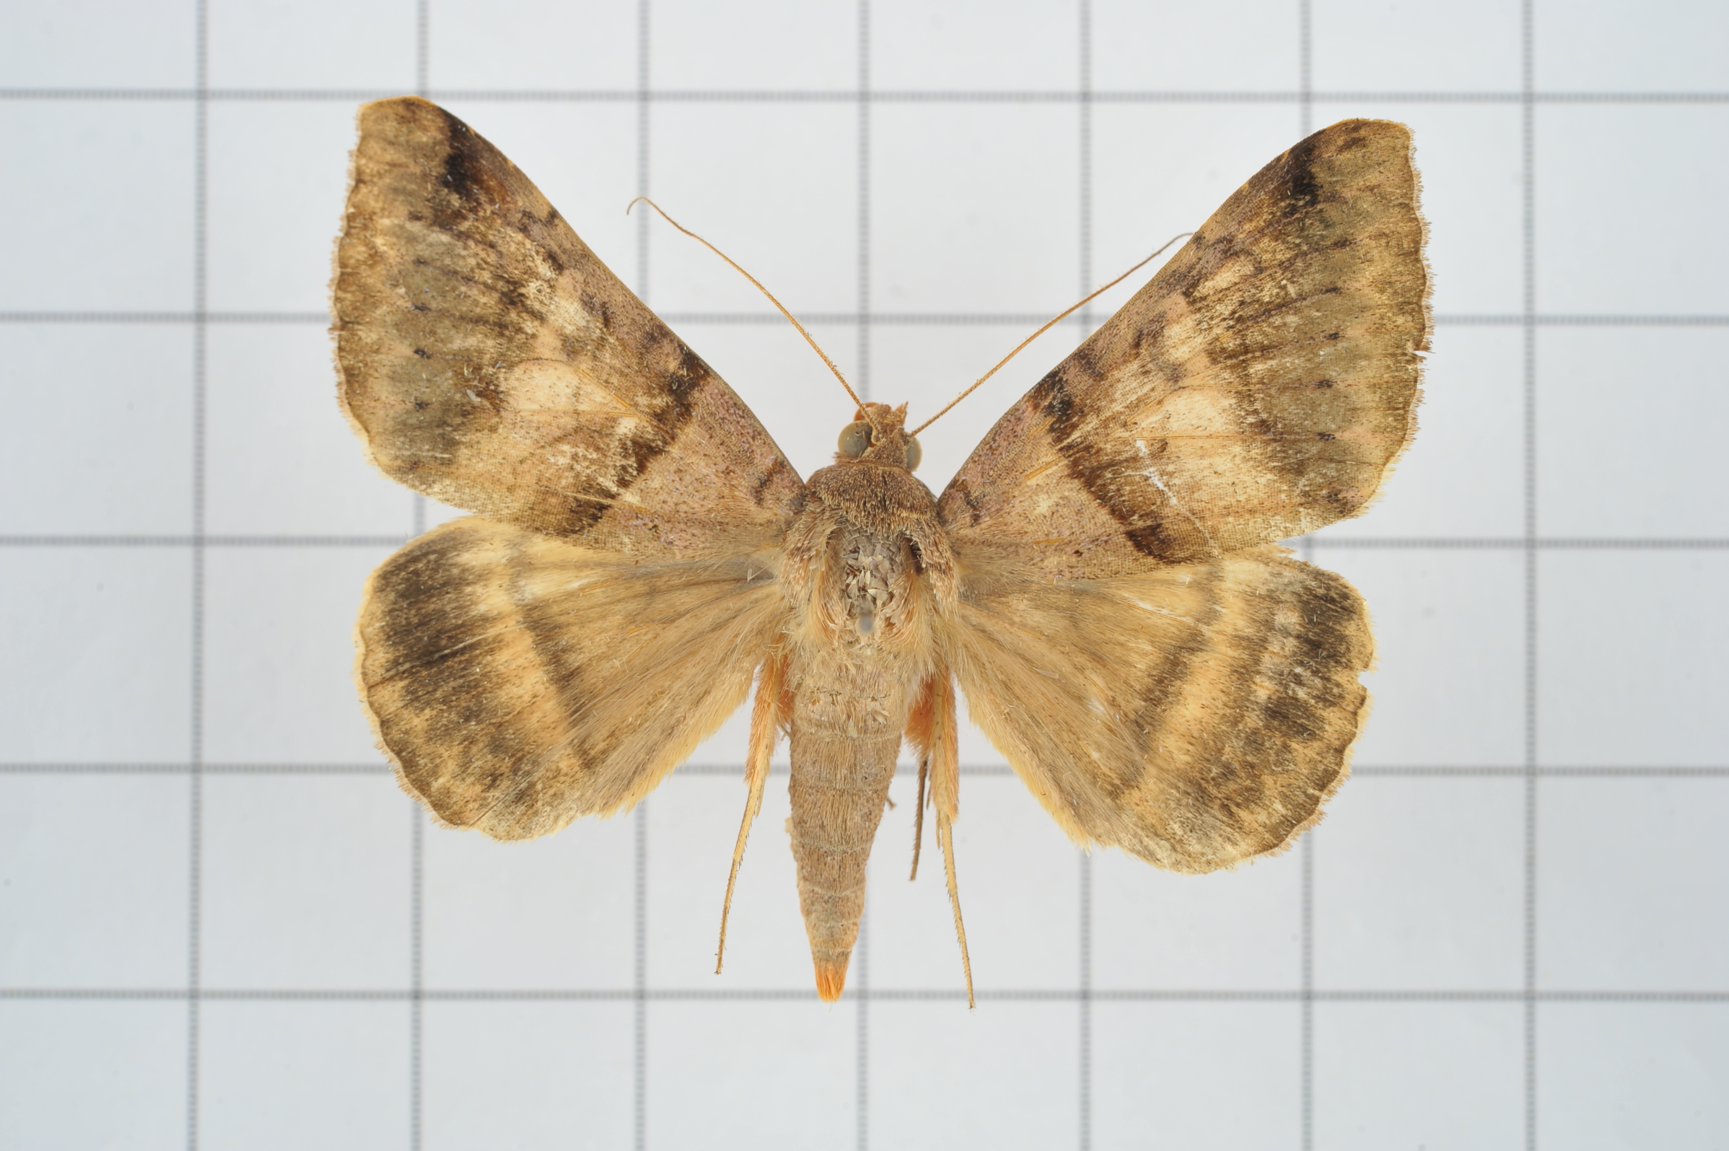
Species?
Mocis undata
